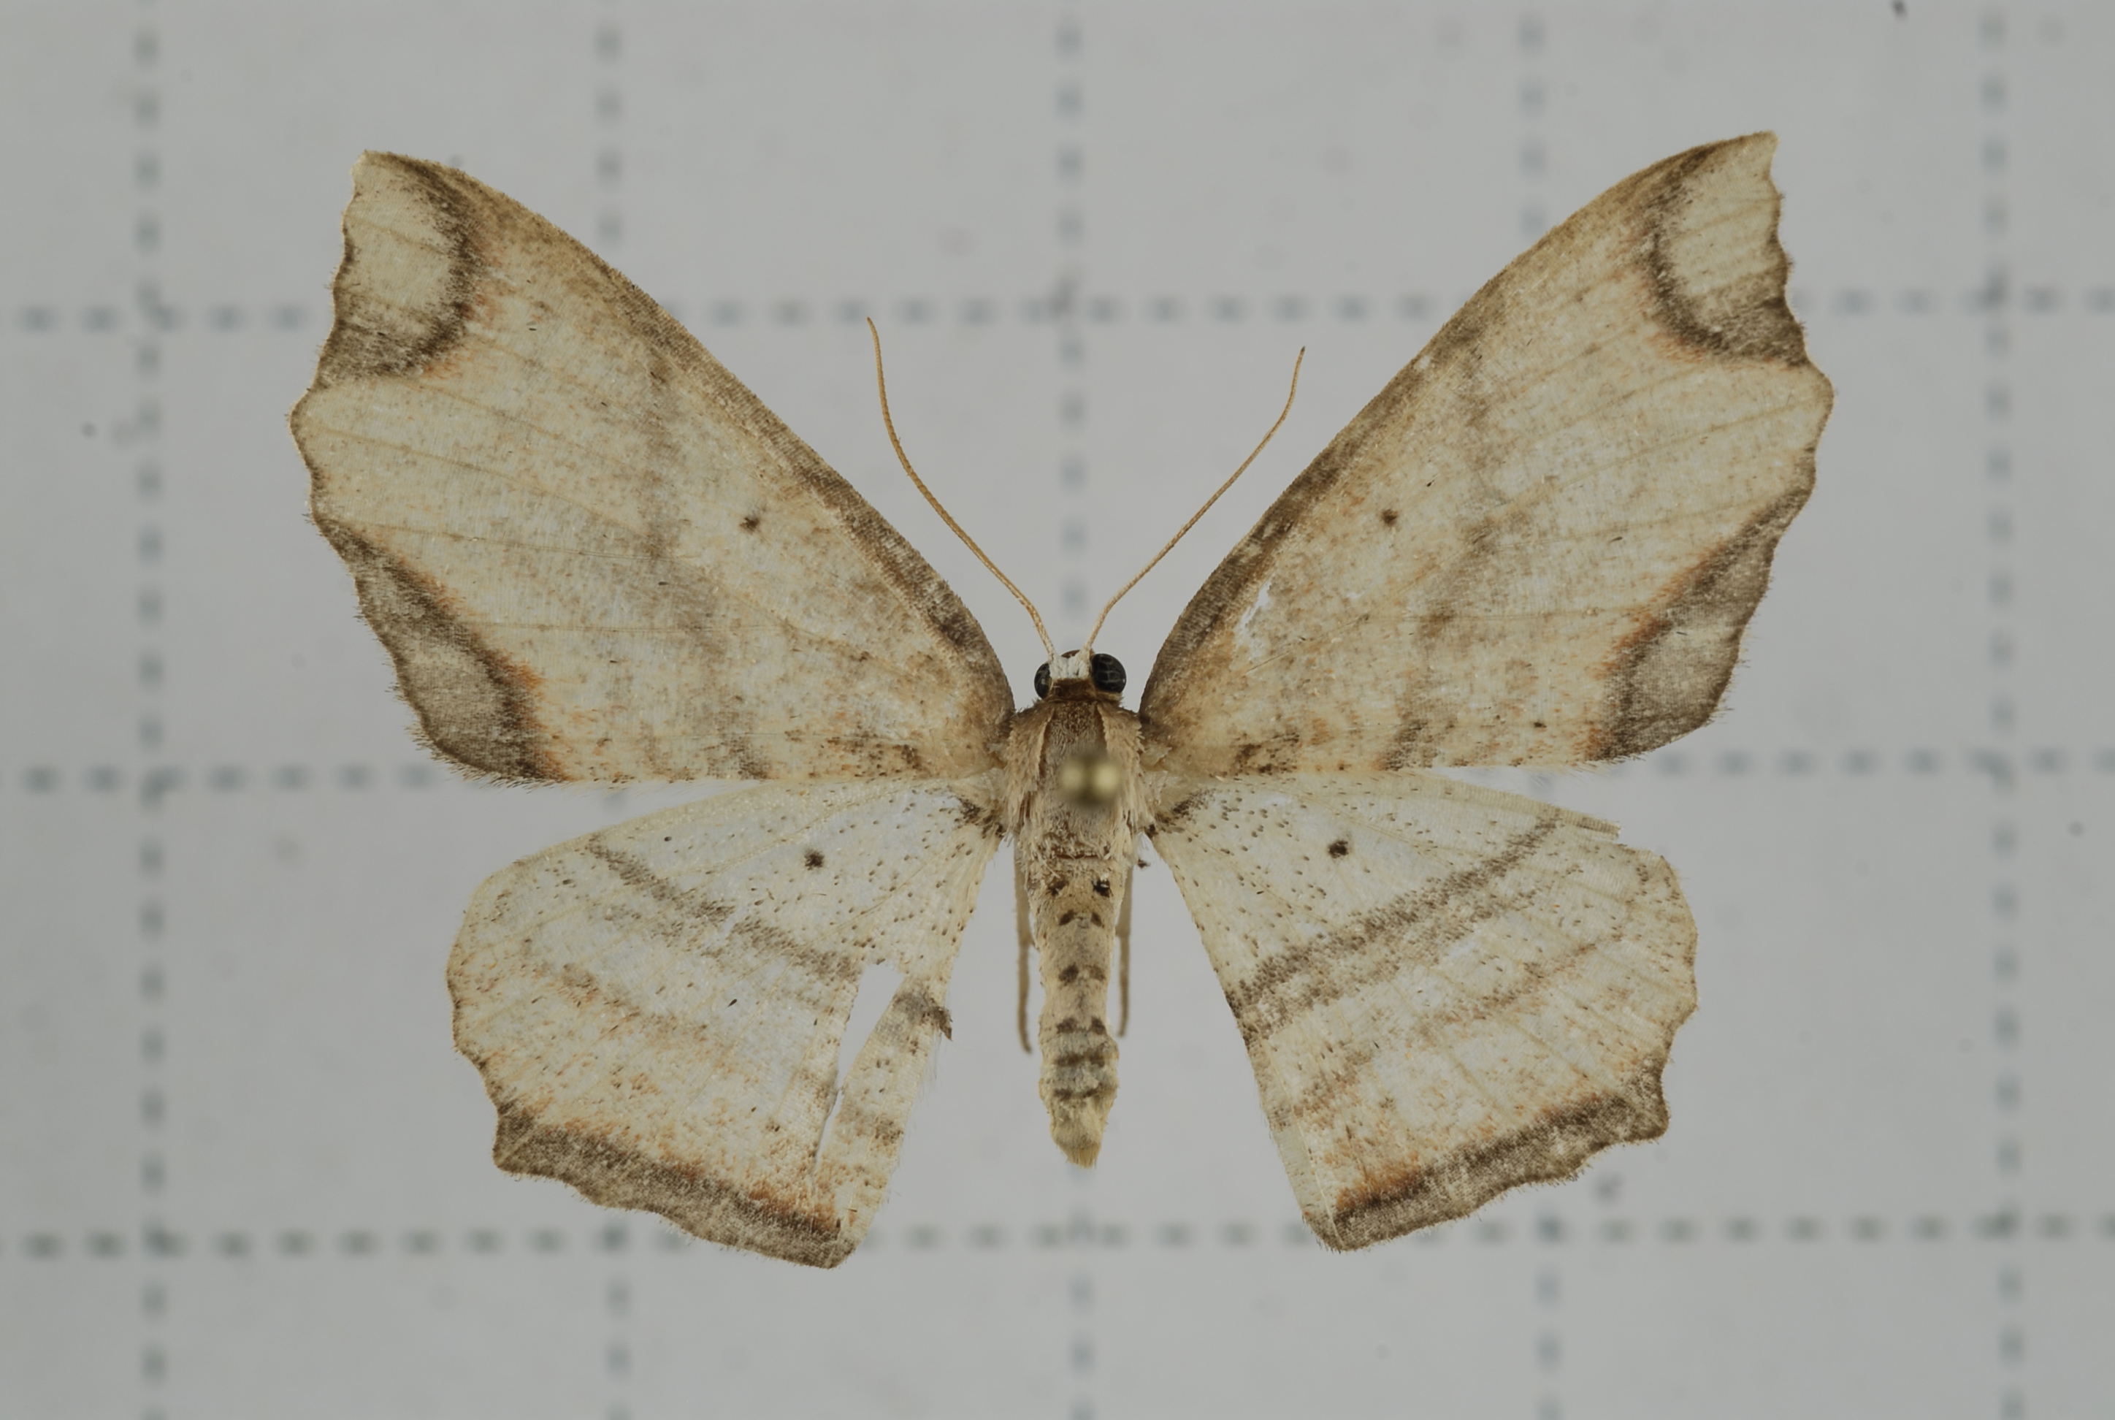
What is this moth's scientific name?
Eschatarchia lineata formosana
